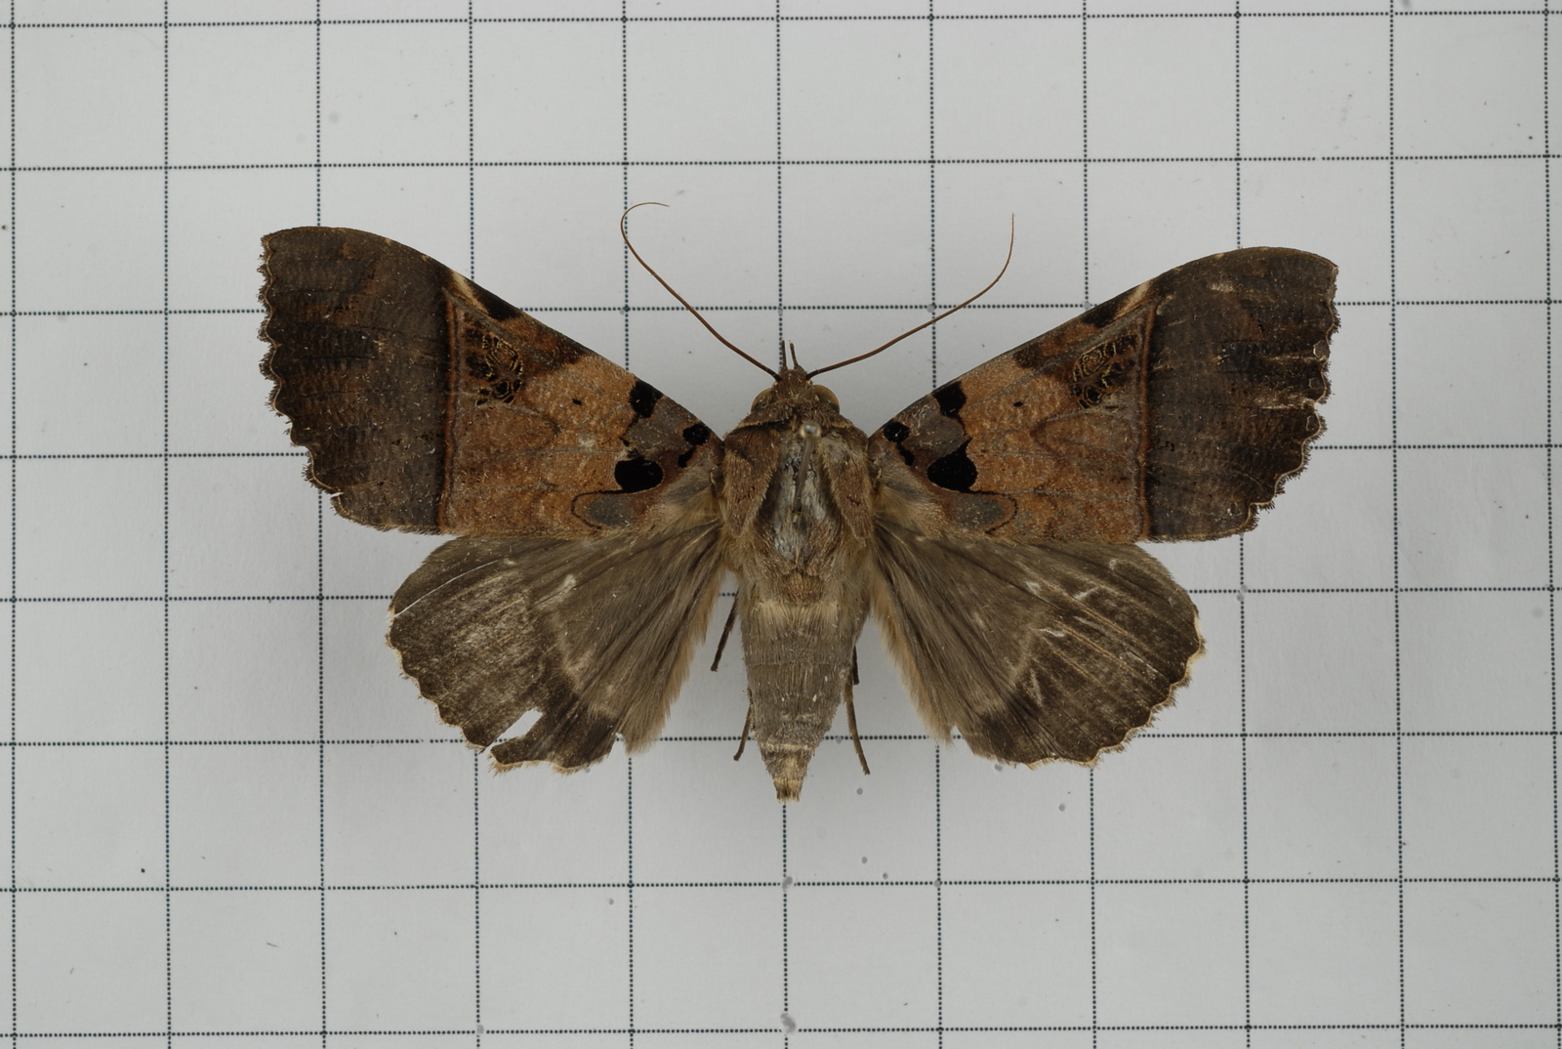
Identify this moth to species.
Serrodes campana
